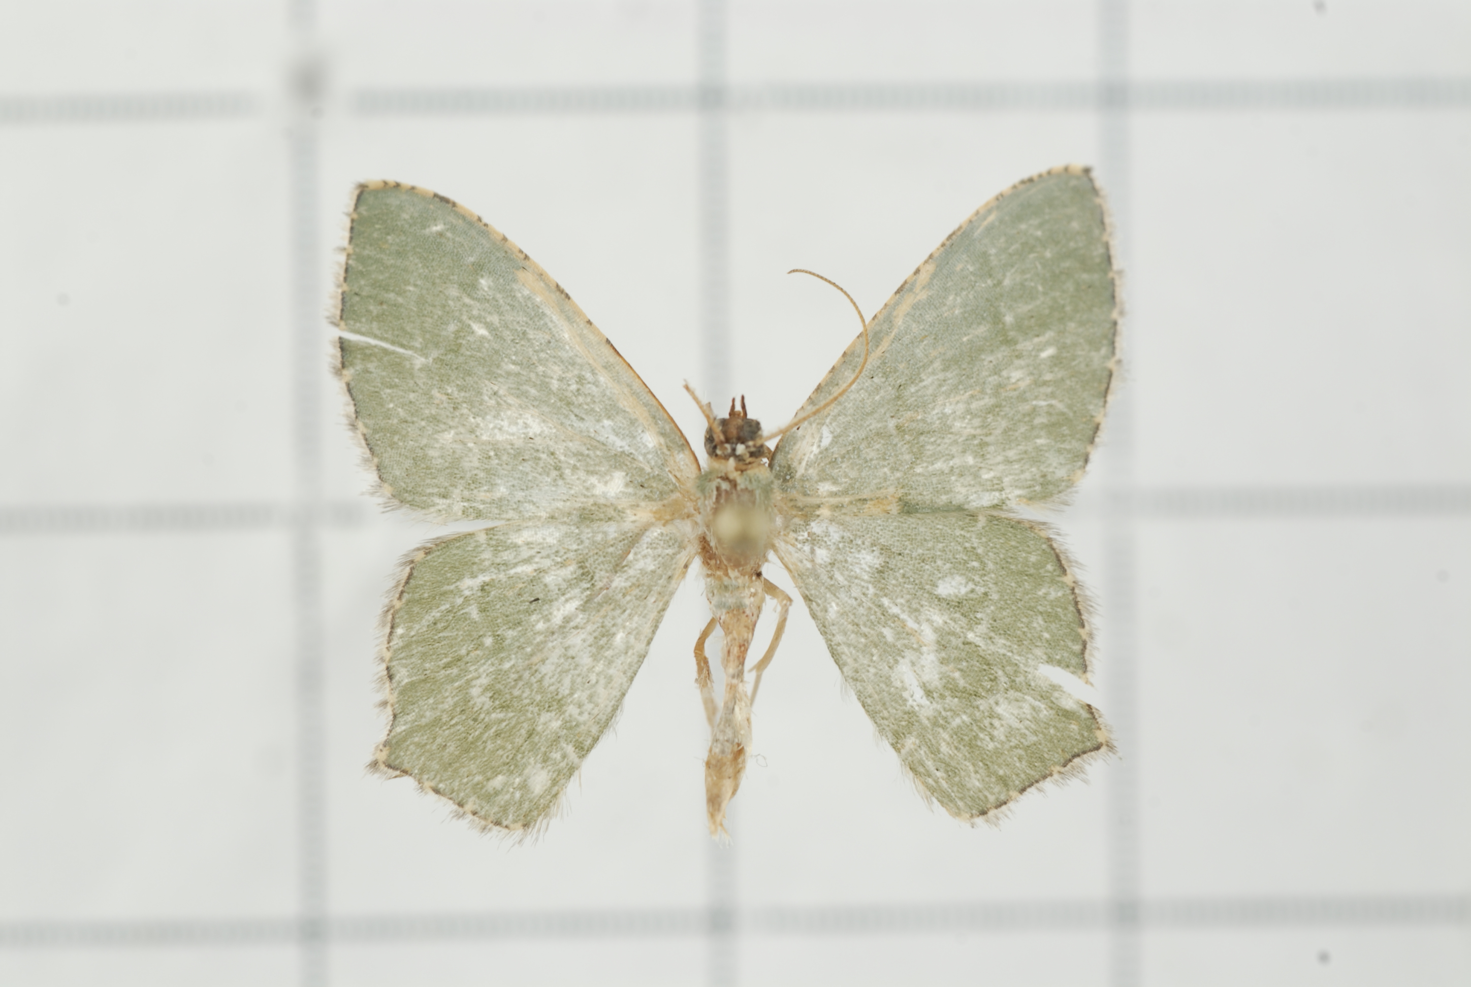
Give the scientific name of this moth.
Hemithea tritonaria
